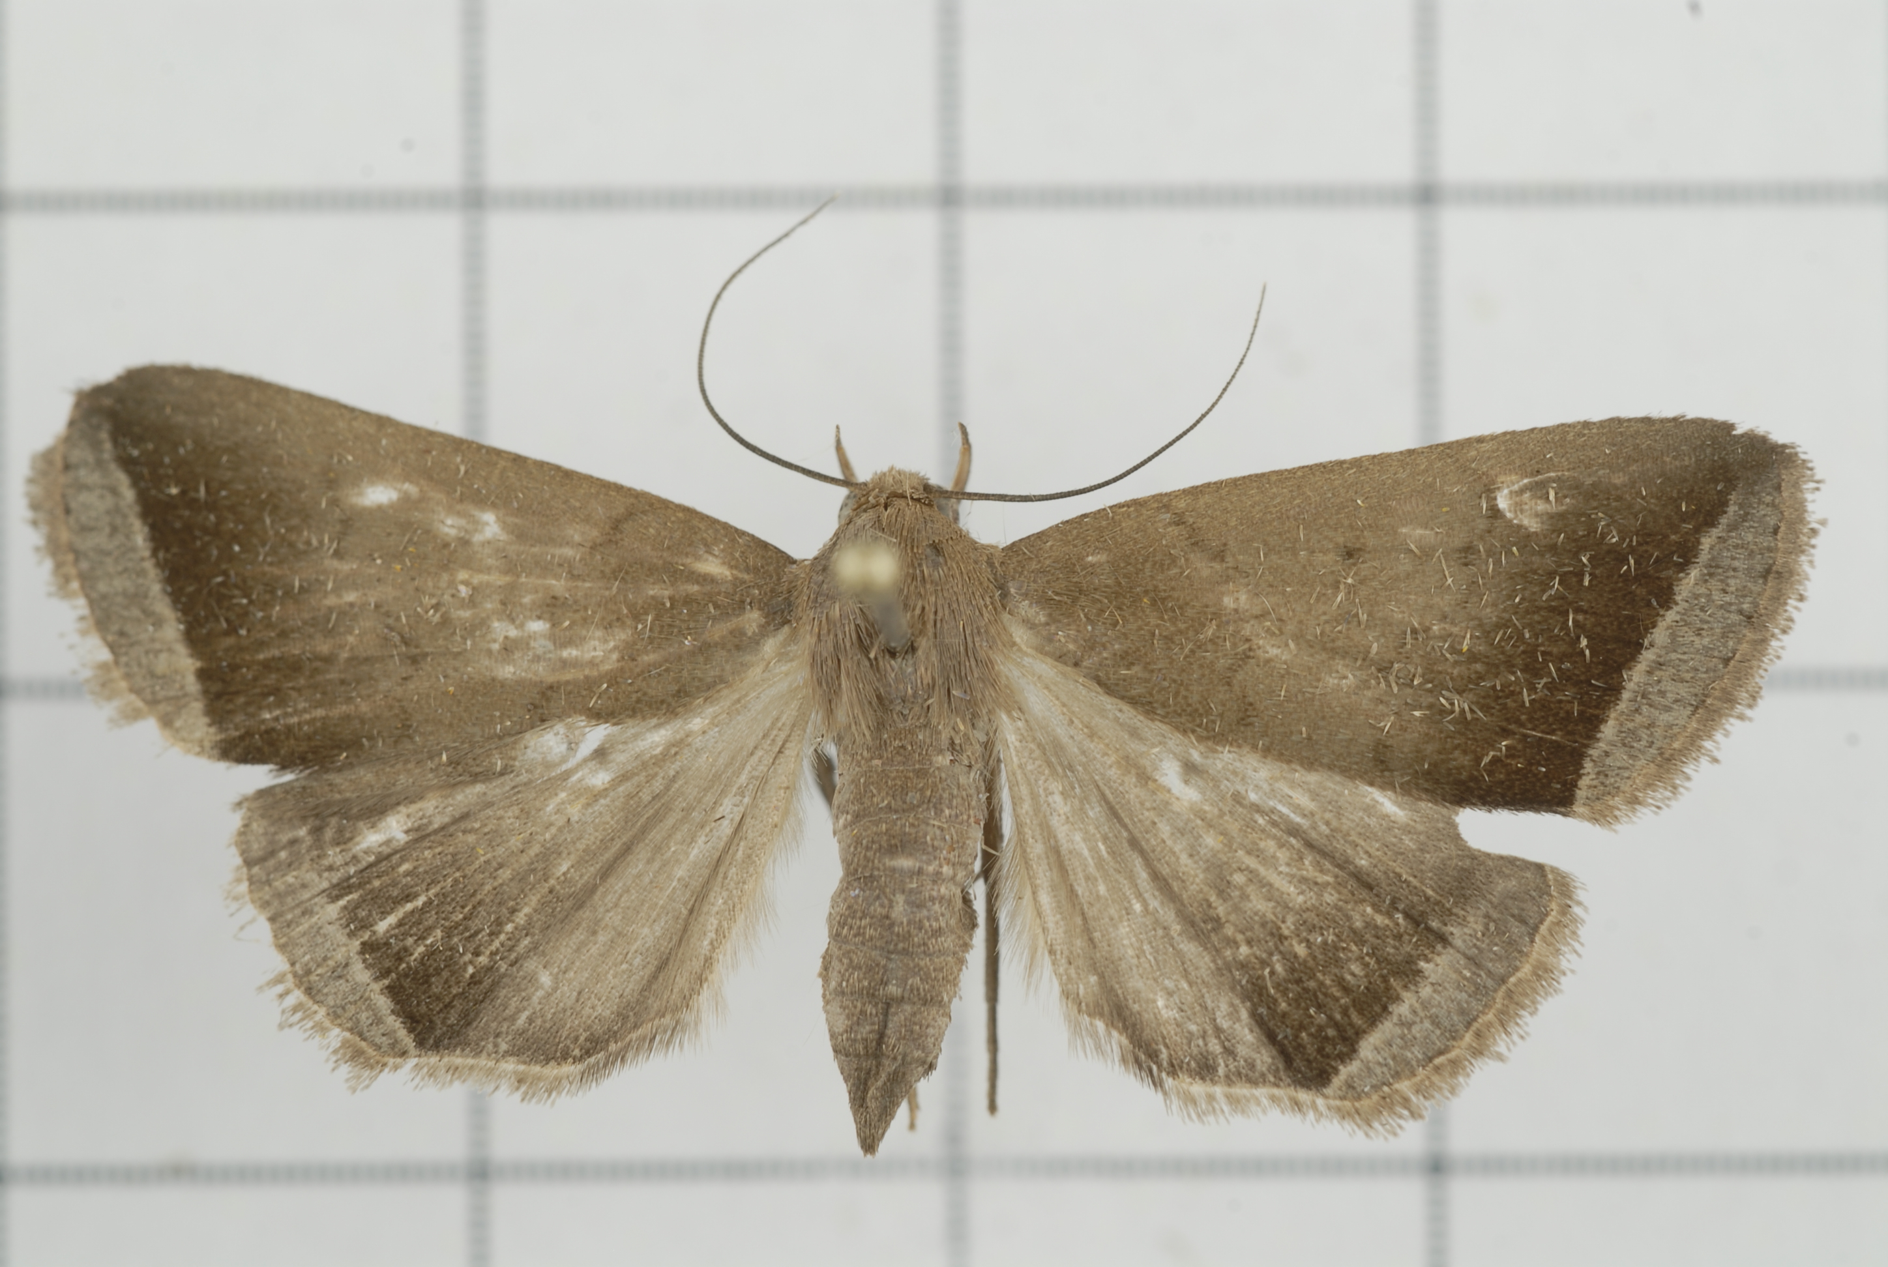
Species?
Simplicia bimarginata
